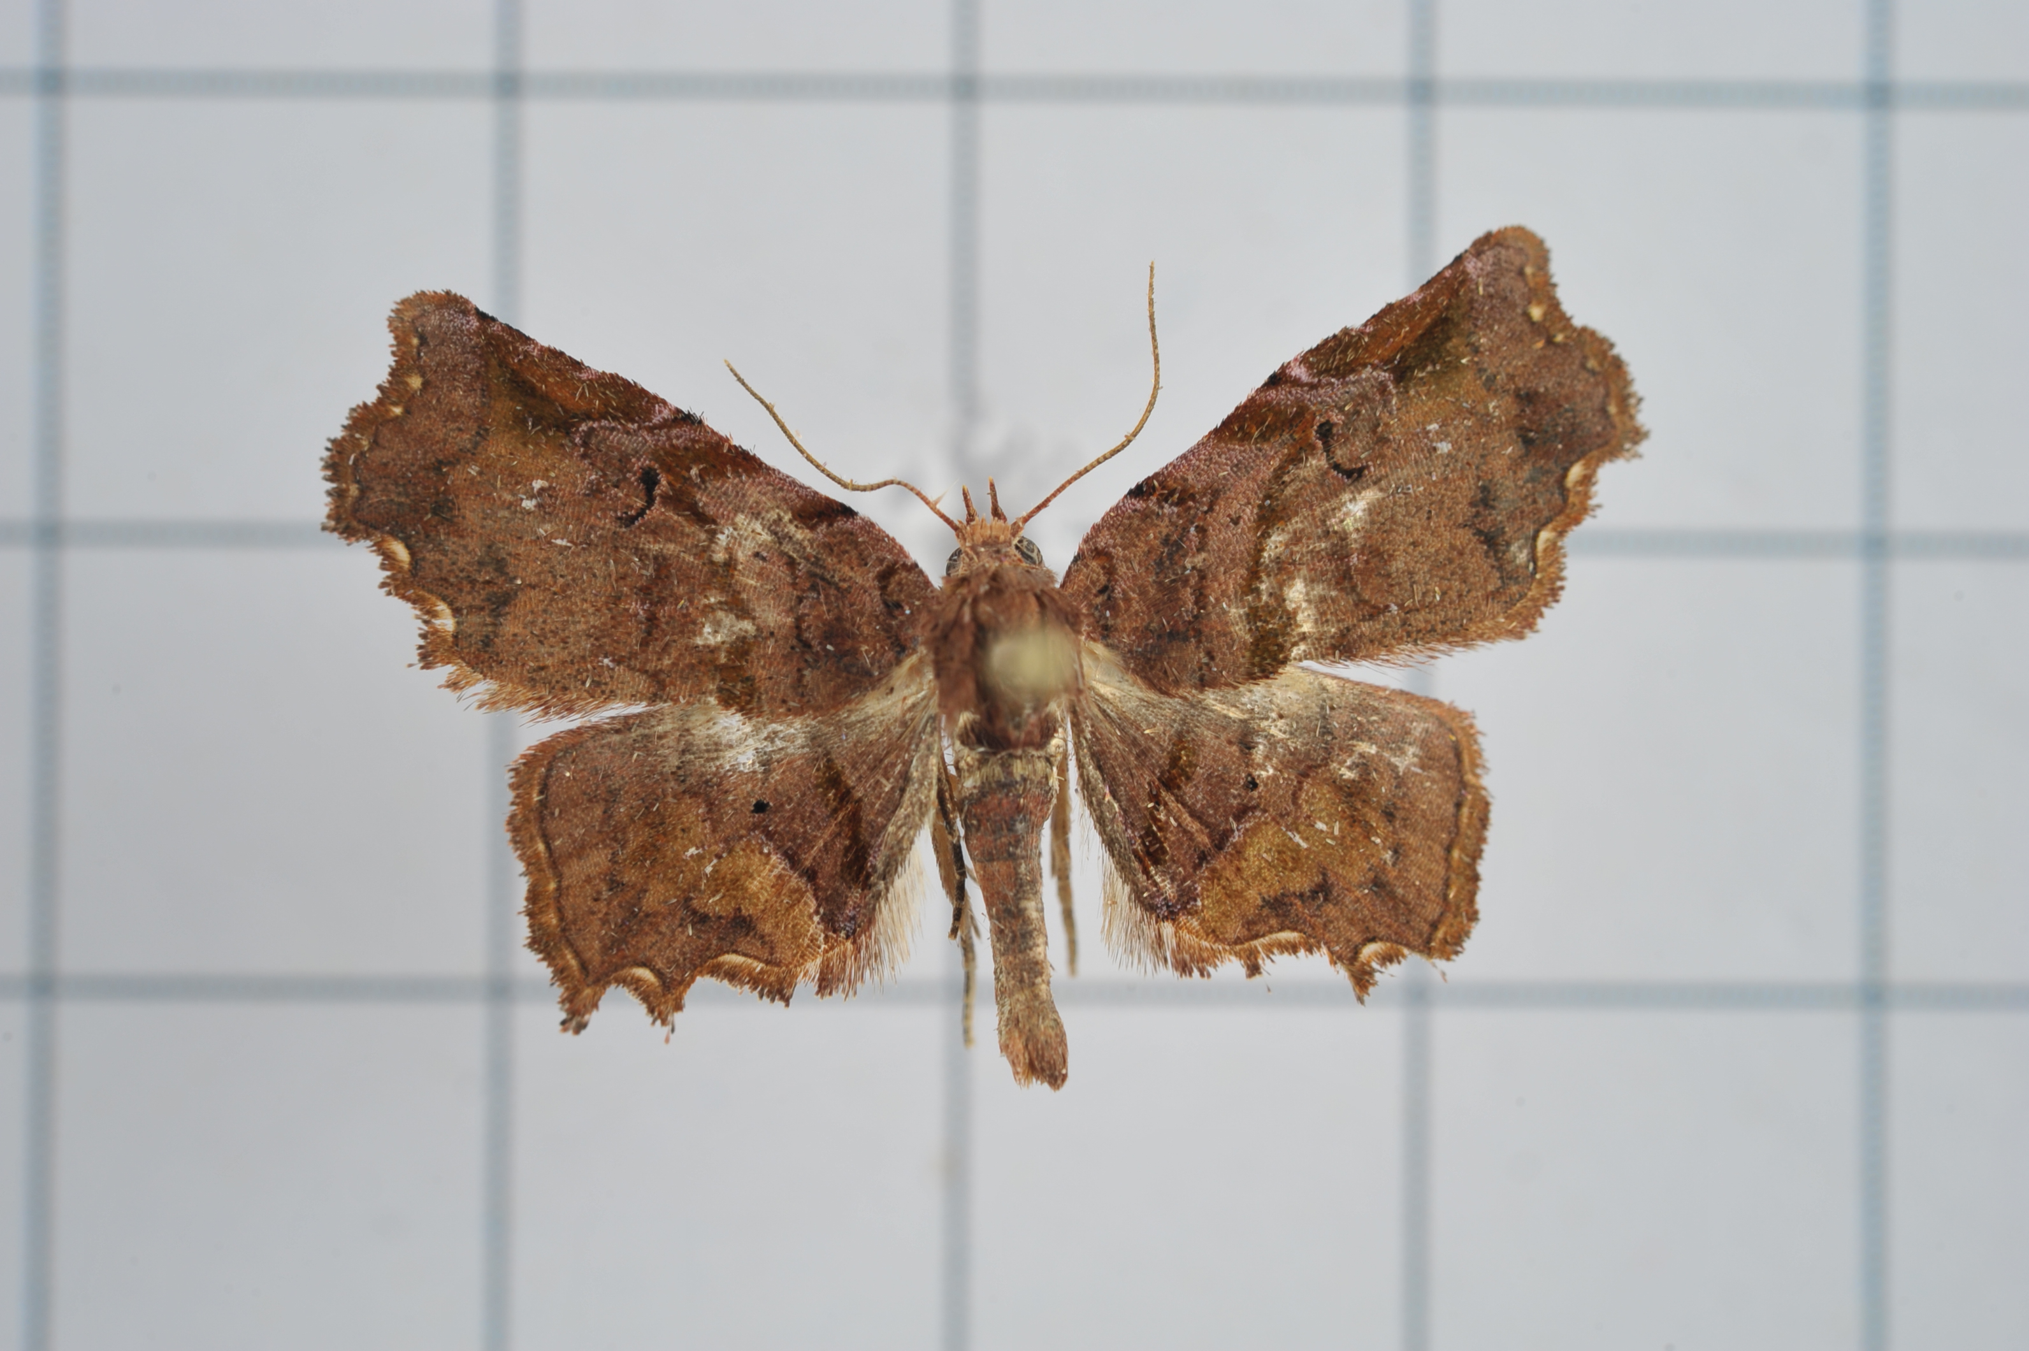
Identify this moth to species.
Aroana baliensis
